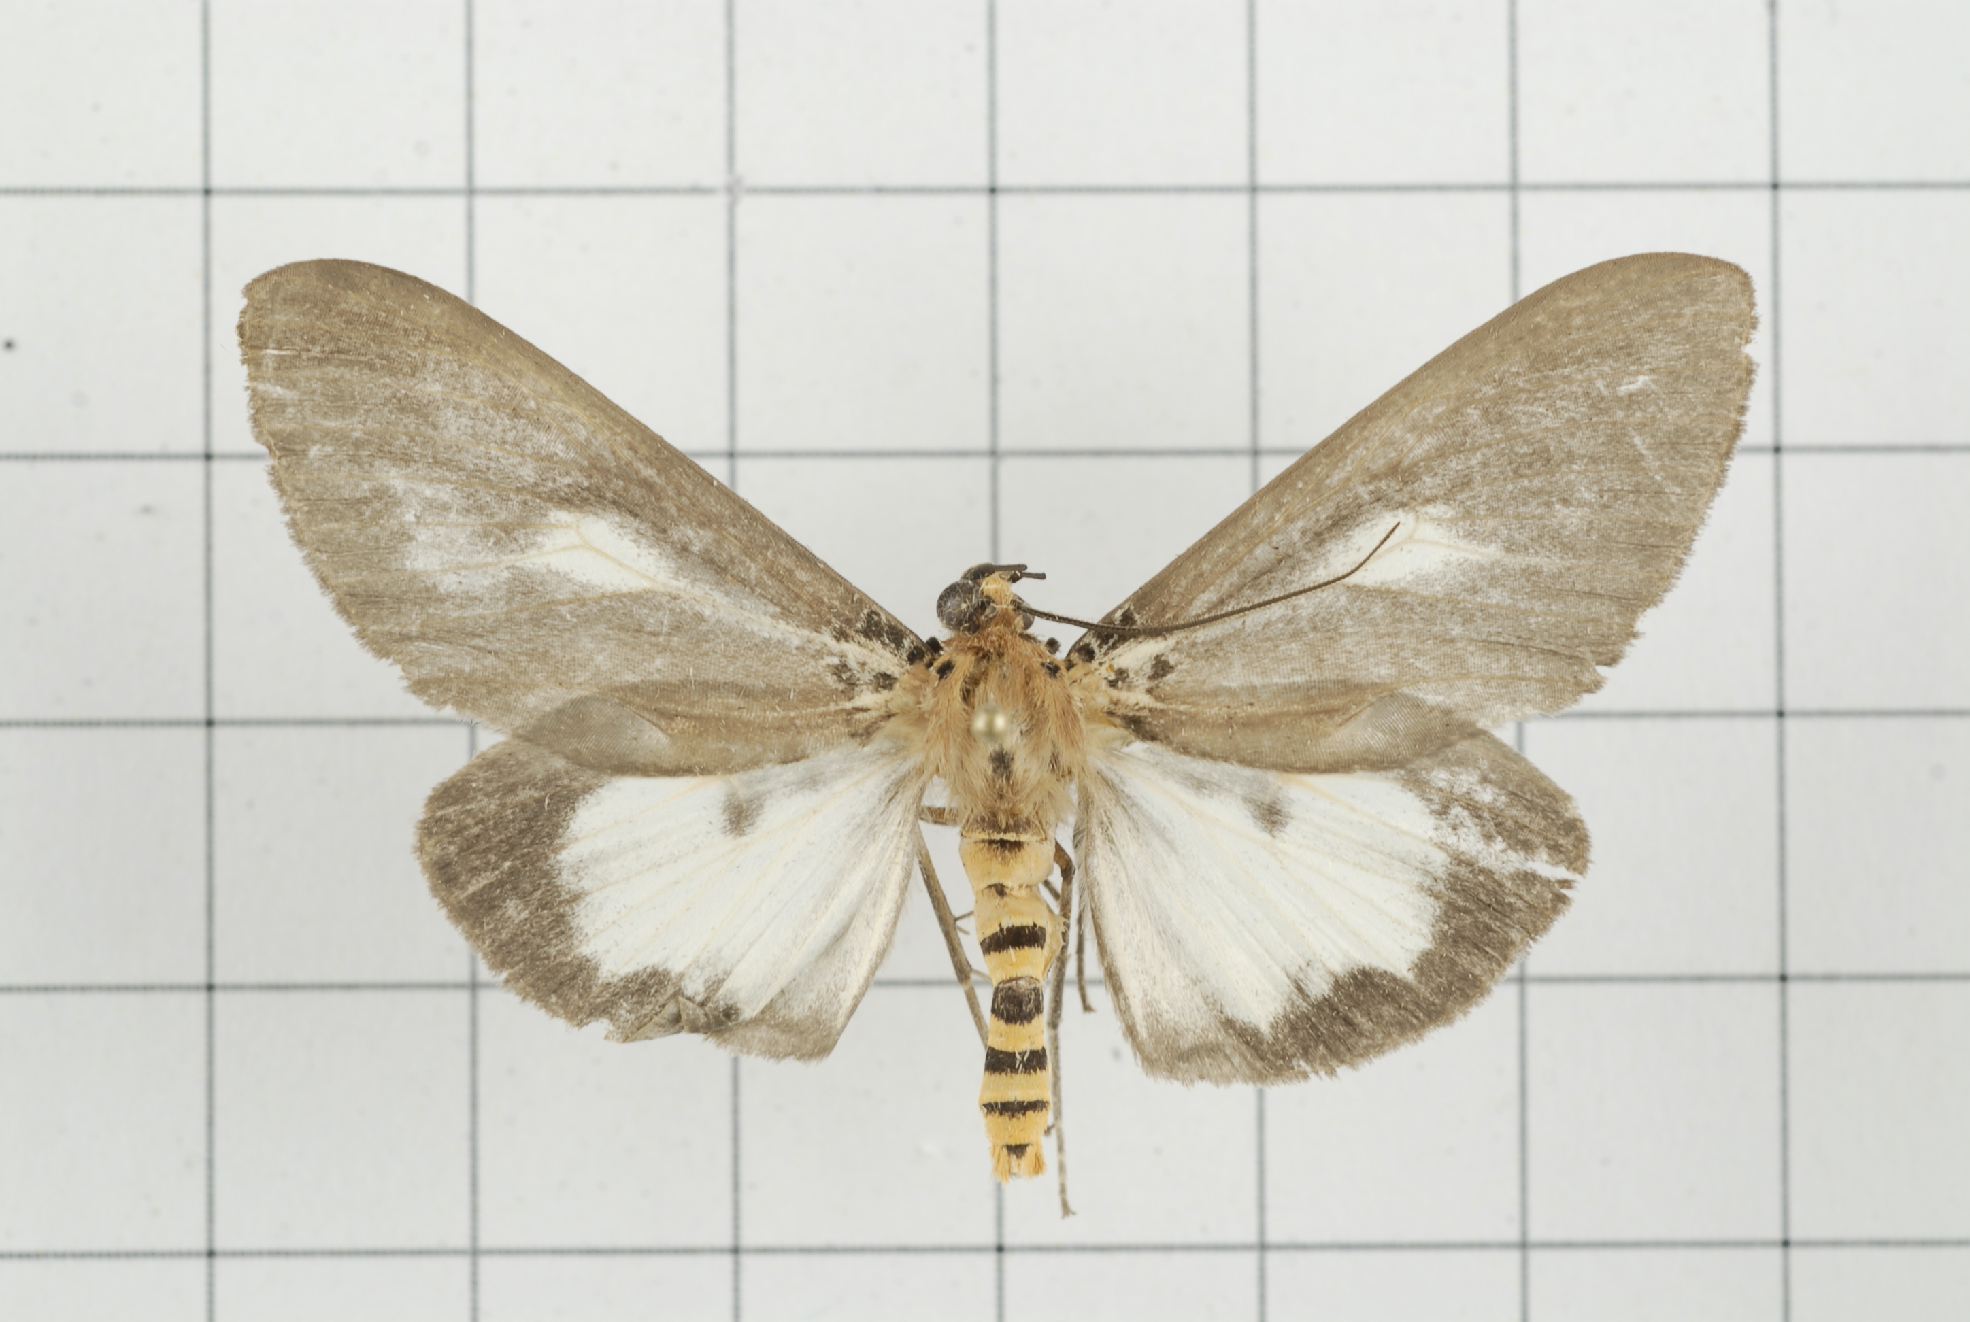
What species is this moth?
Asota heliconia zebrina
